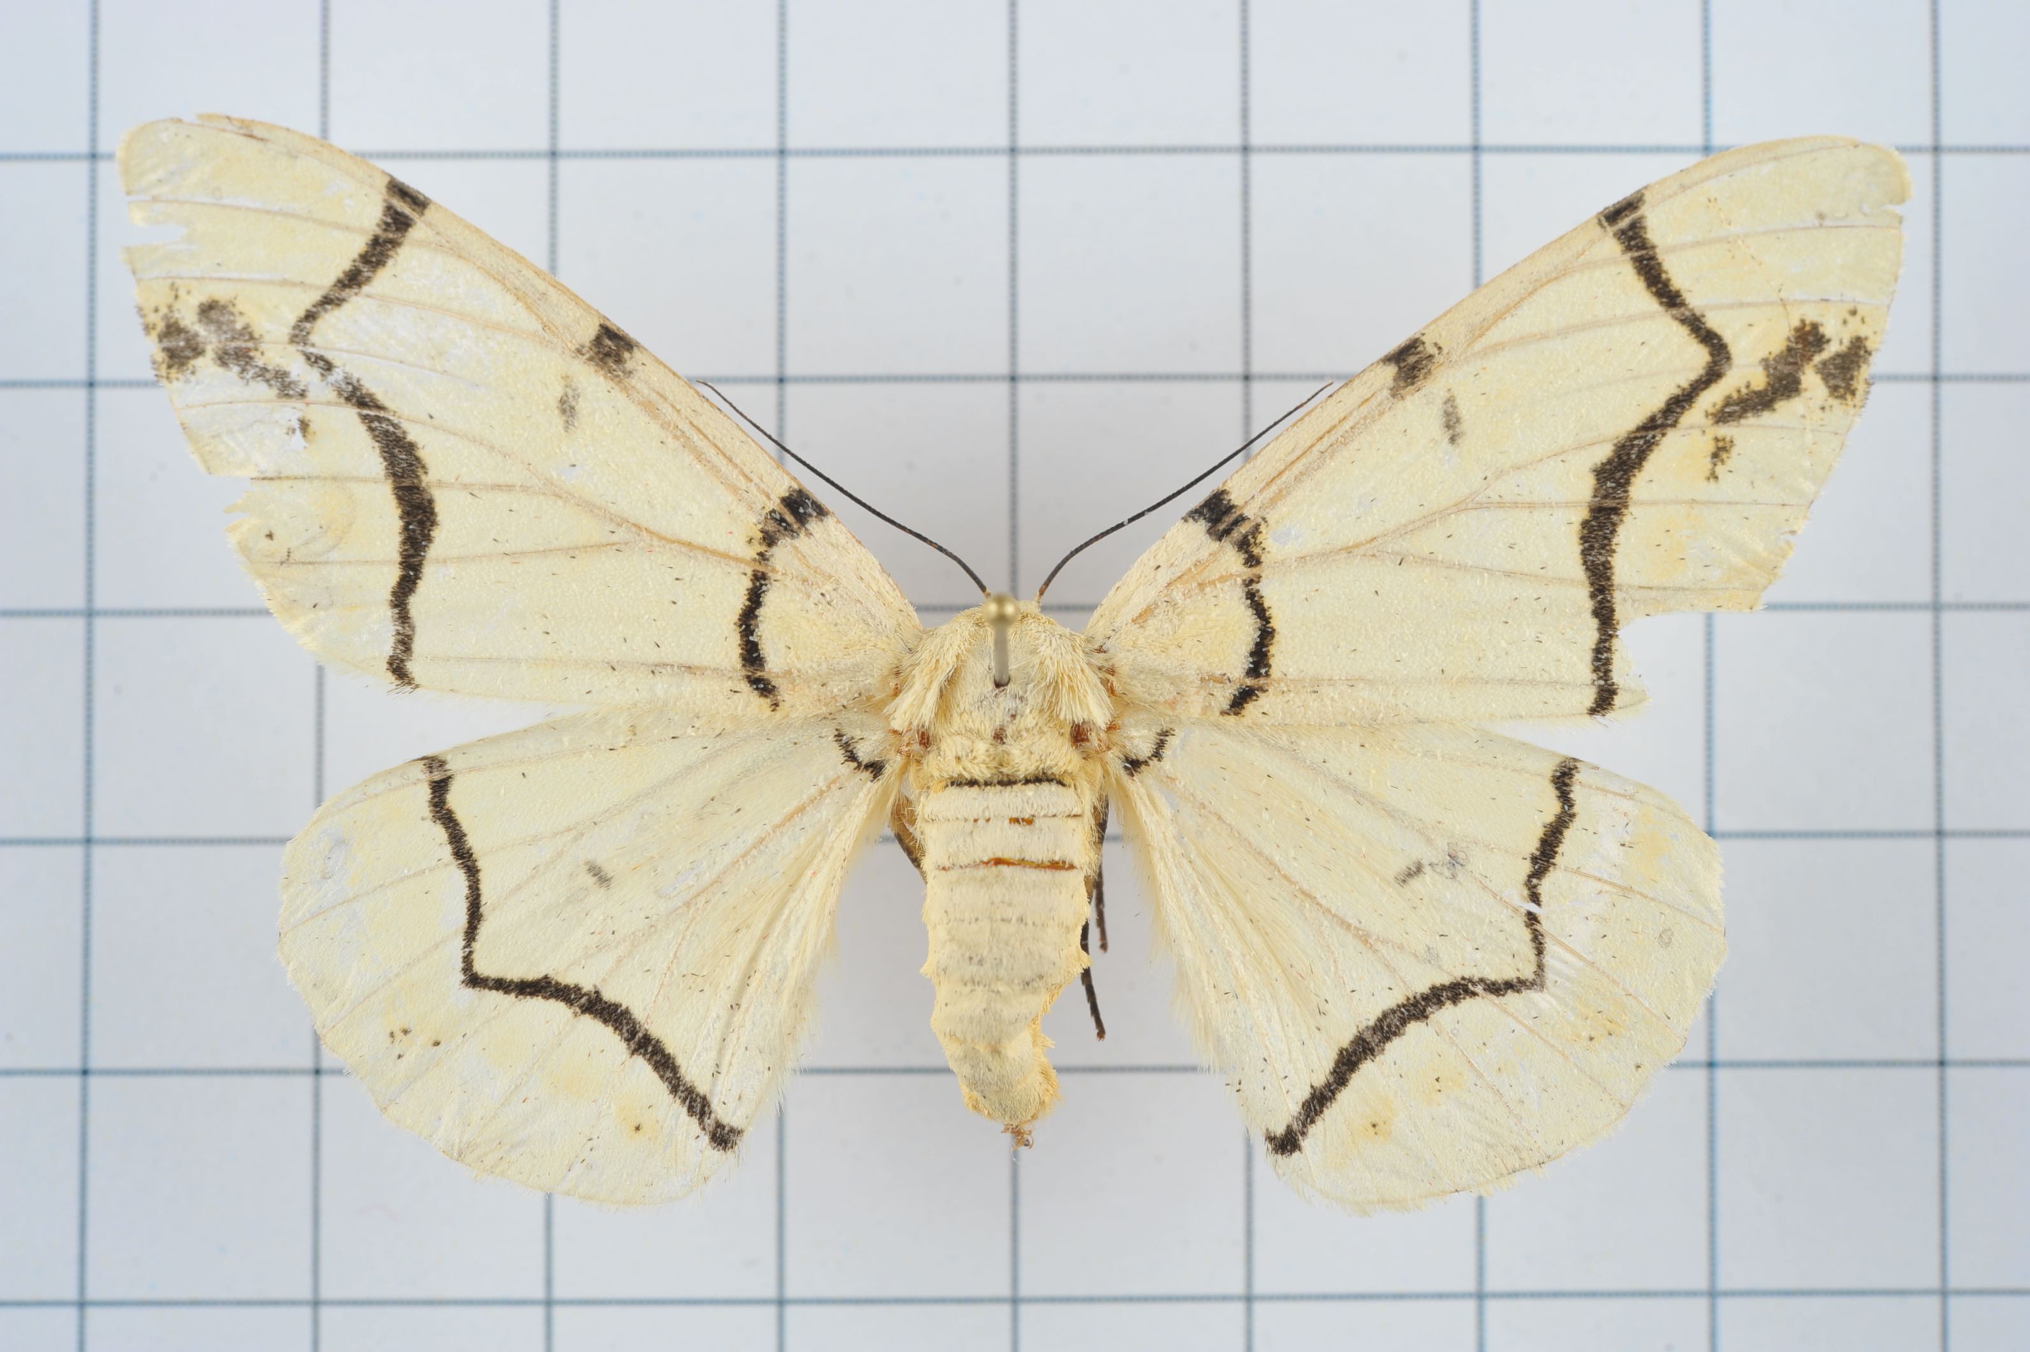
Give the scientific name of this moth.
Biston perclara
